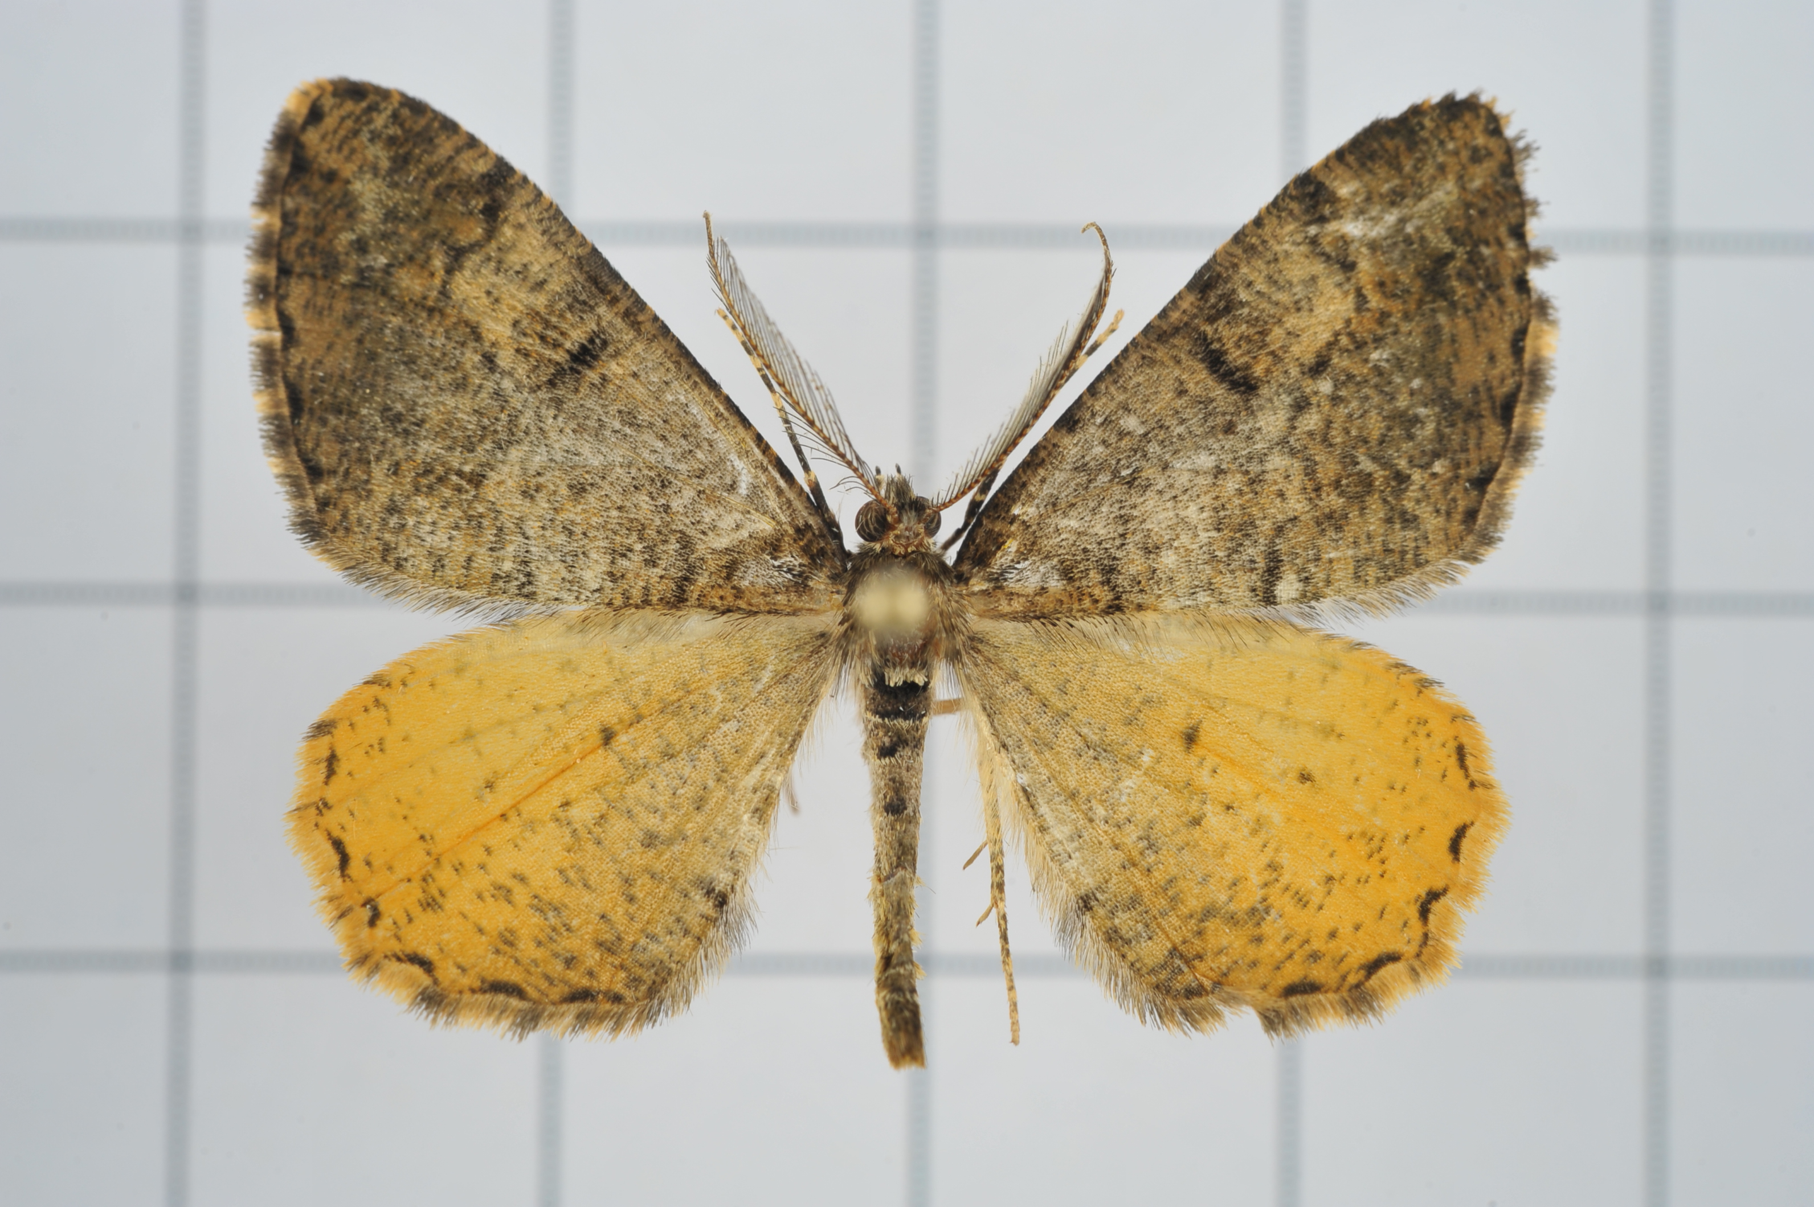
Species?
Alcis rubicunda
